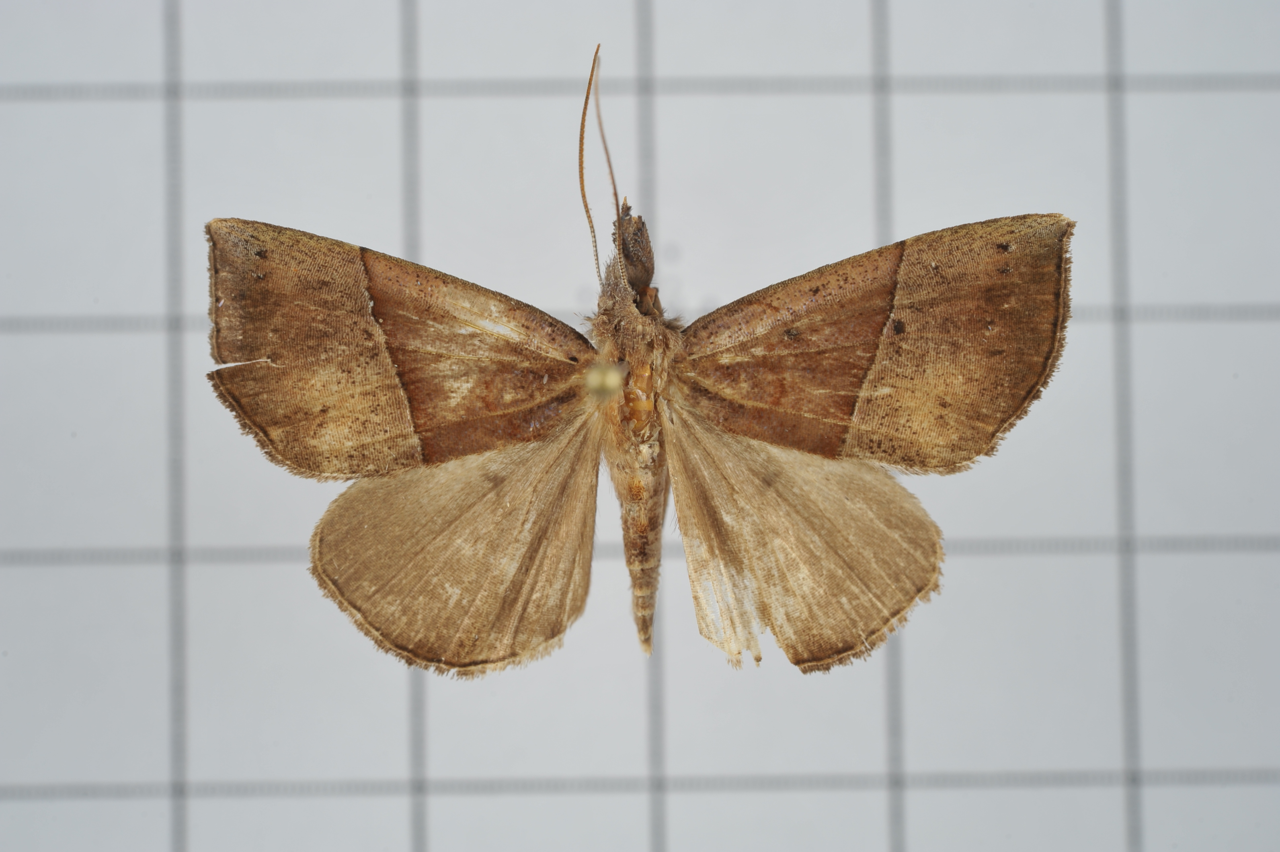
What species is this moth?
Hypena iconicalis
